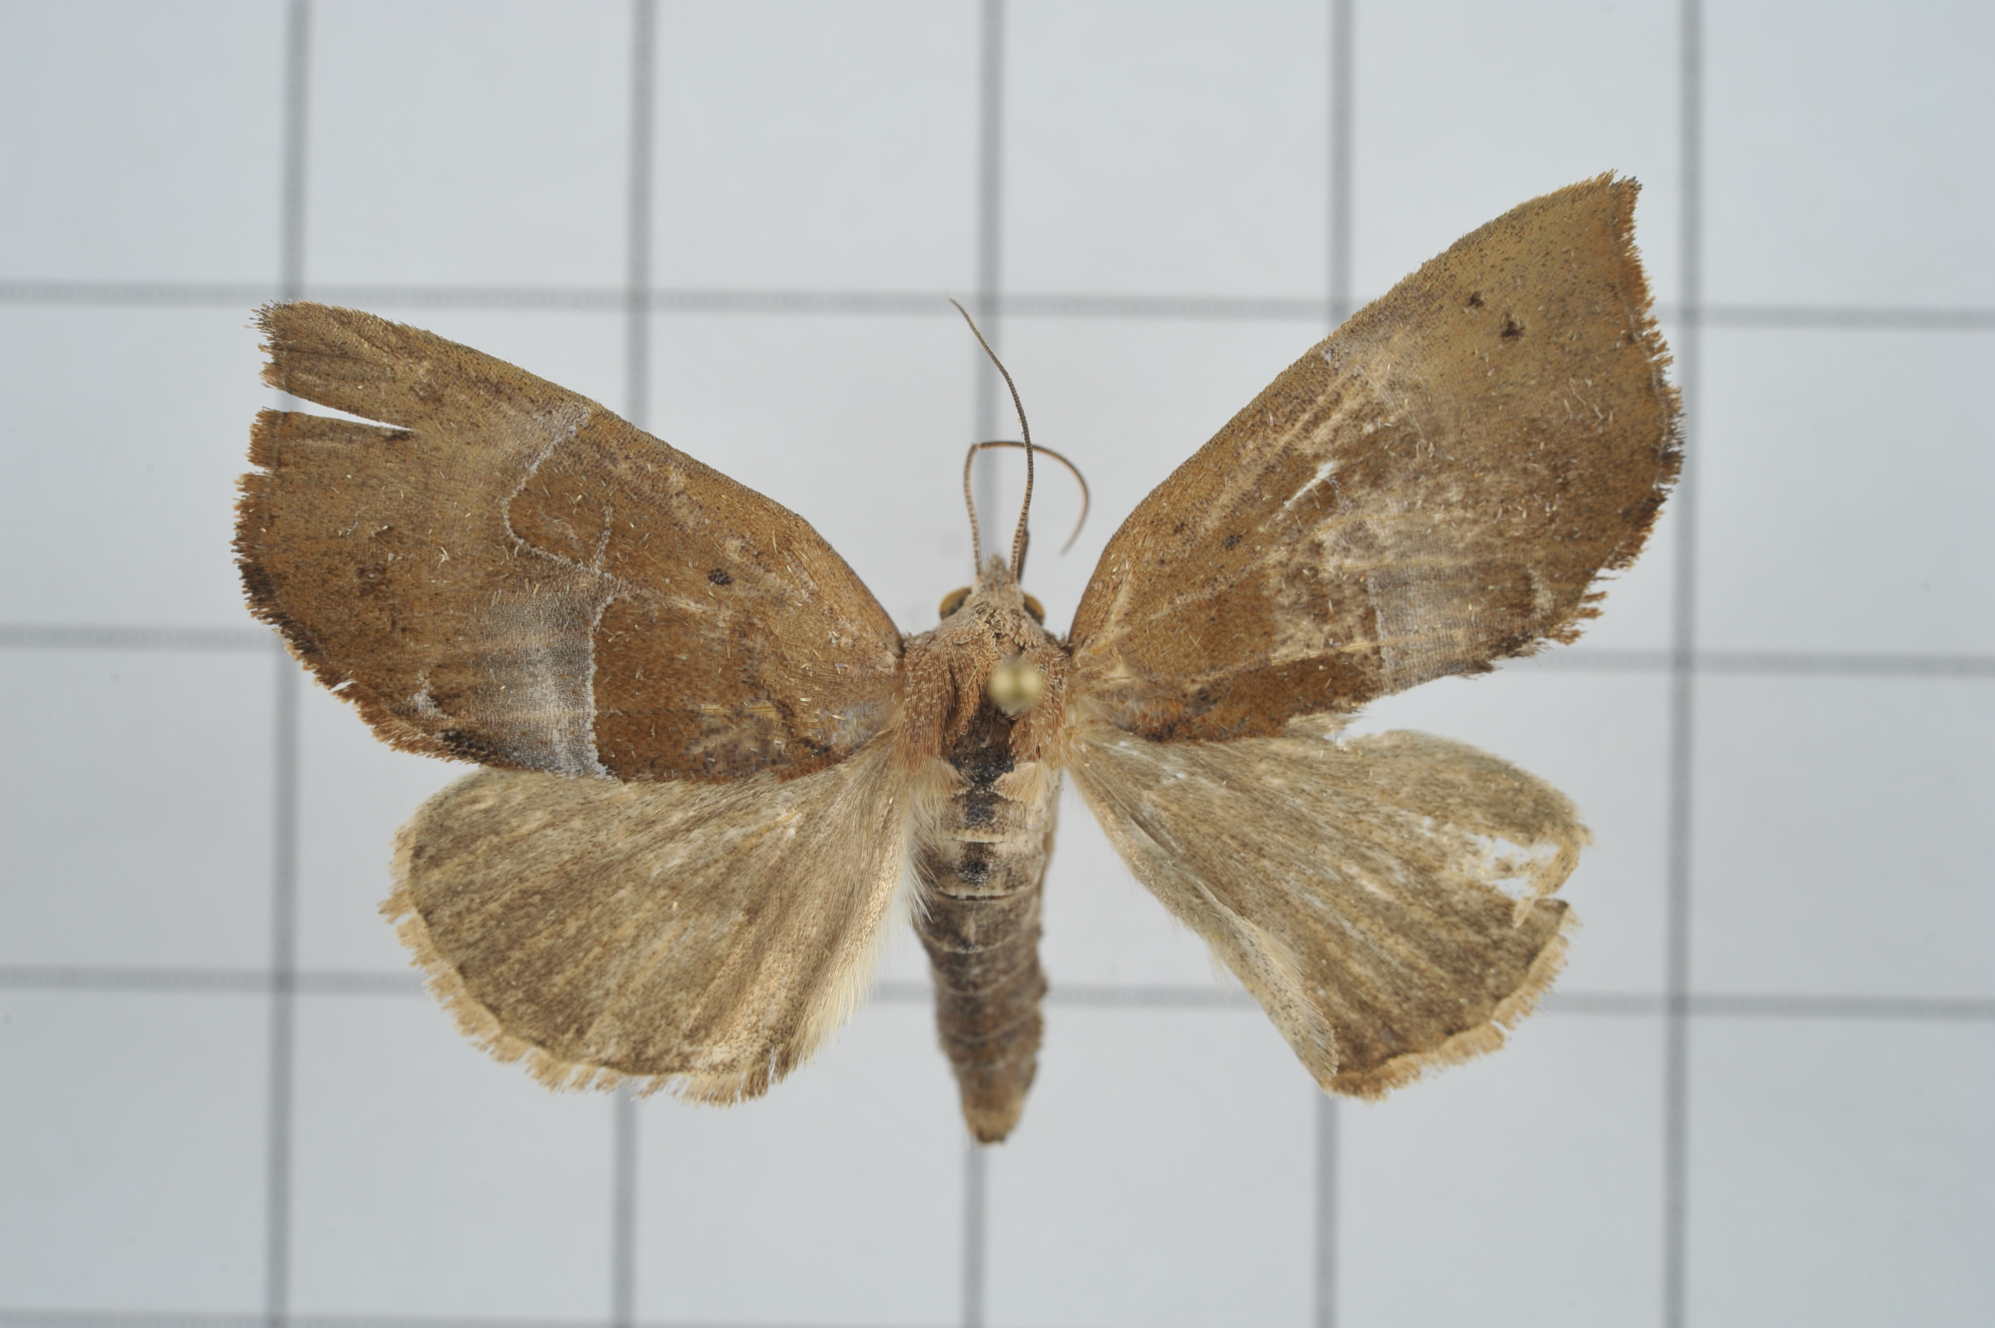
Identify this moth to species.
Hepatica indentalis
